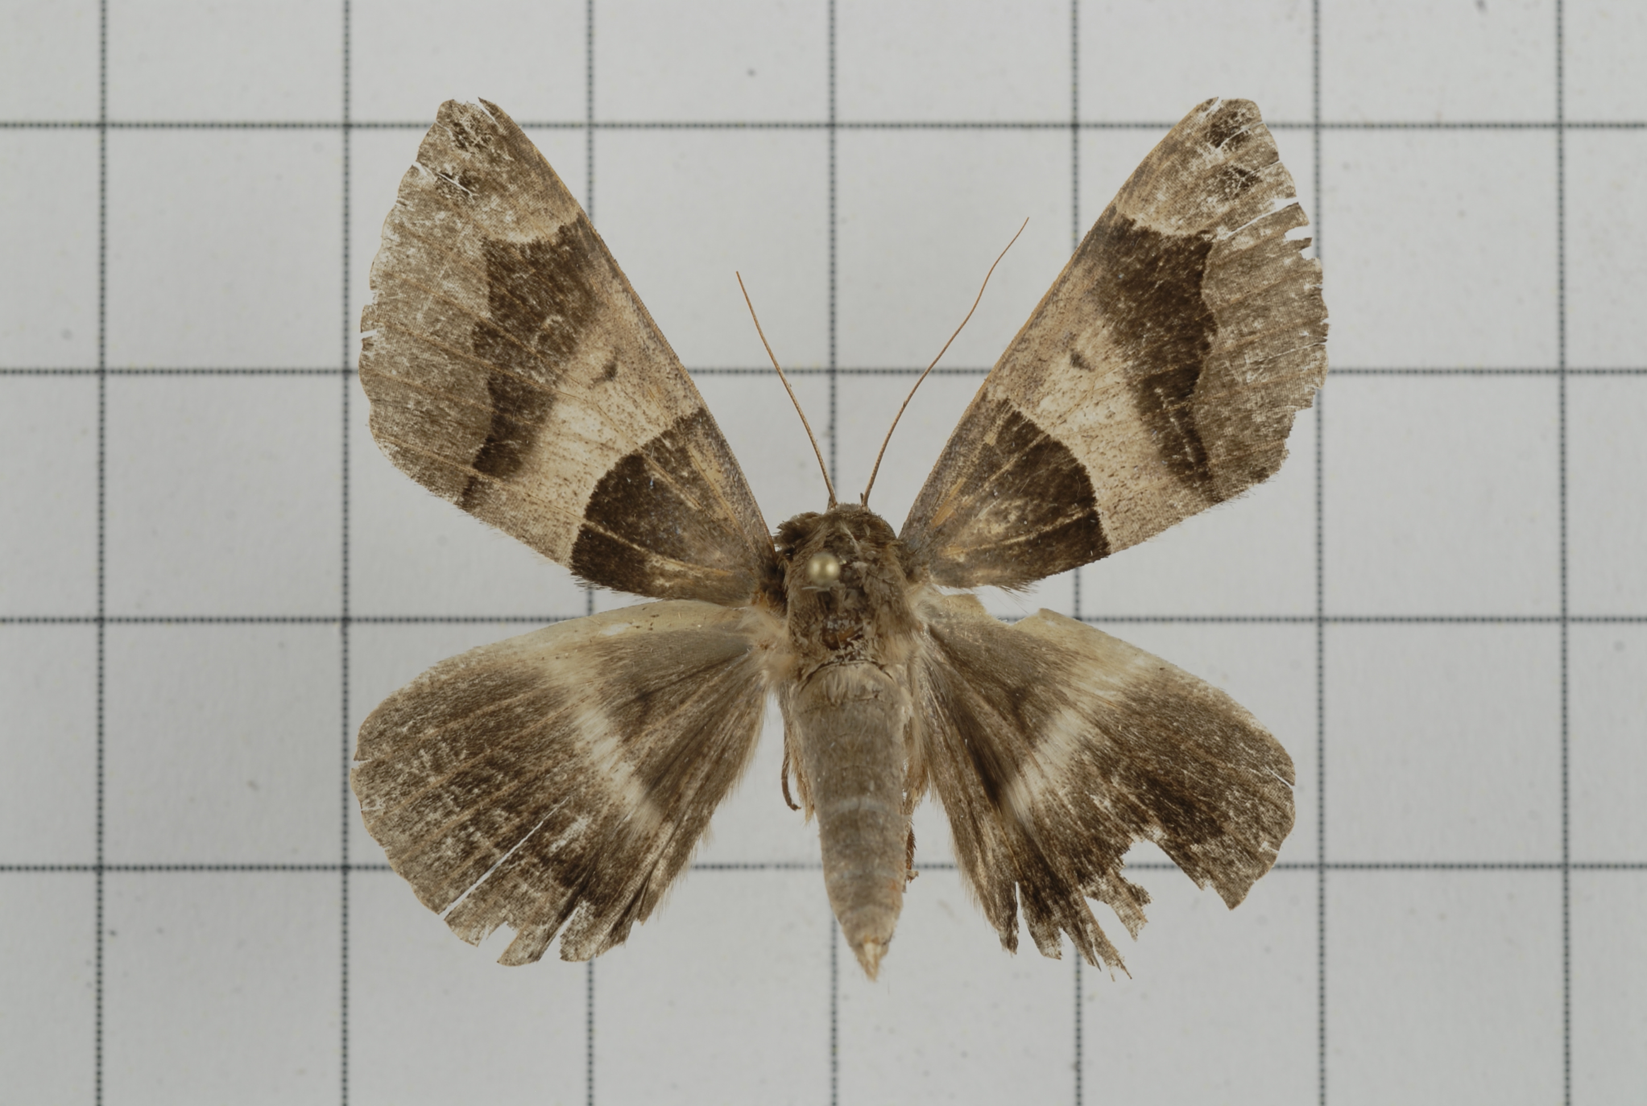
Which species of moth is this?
Parallelia stuposa
